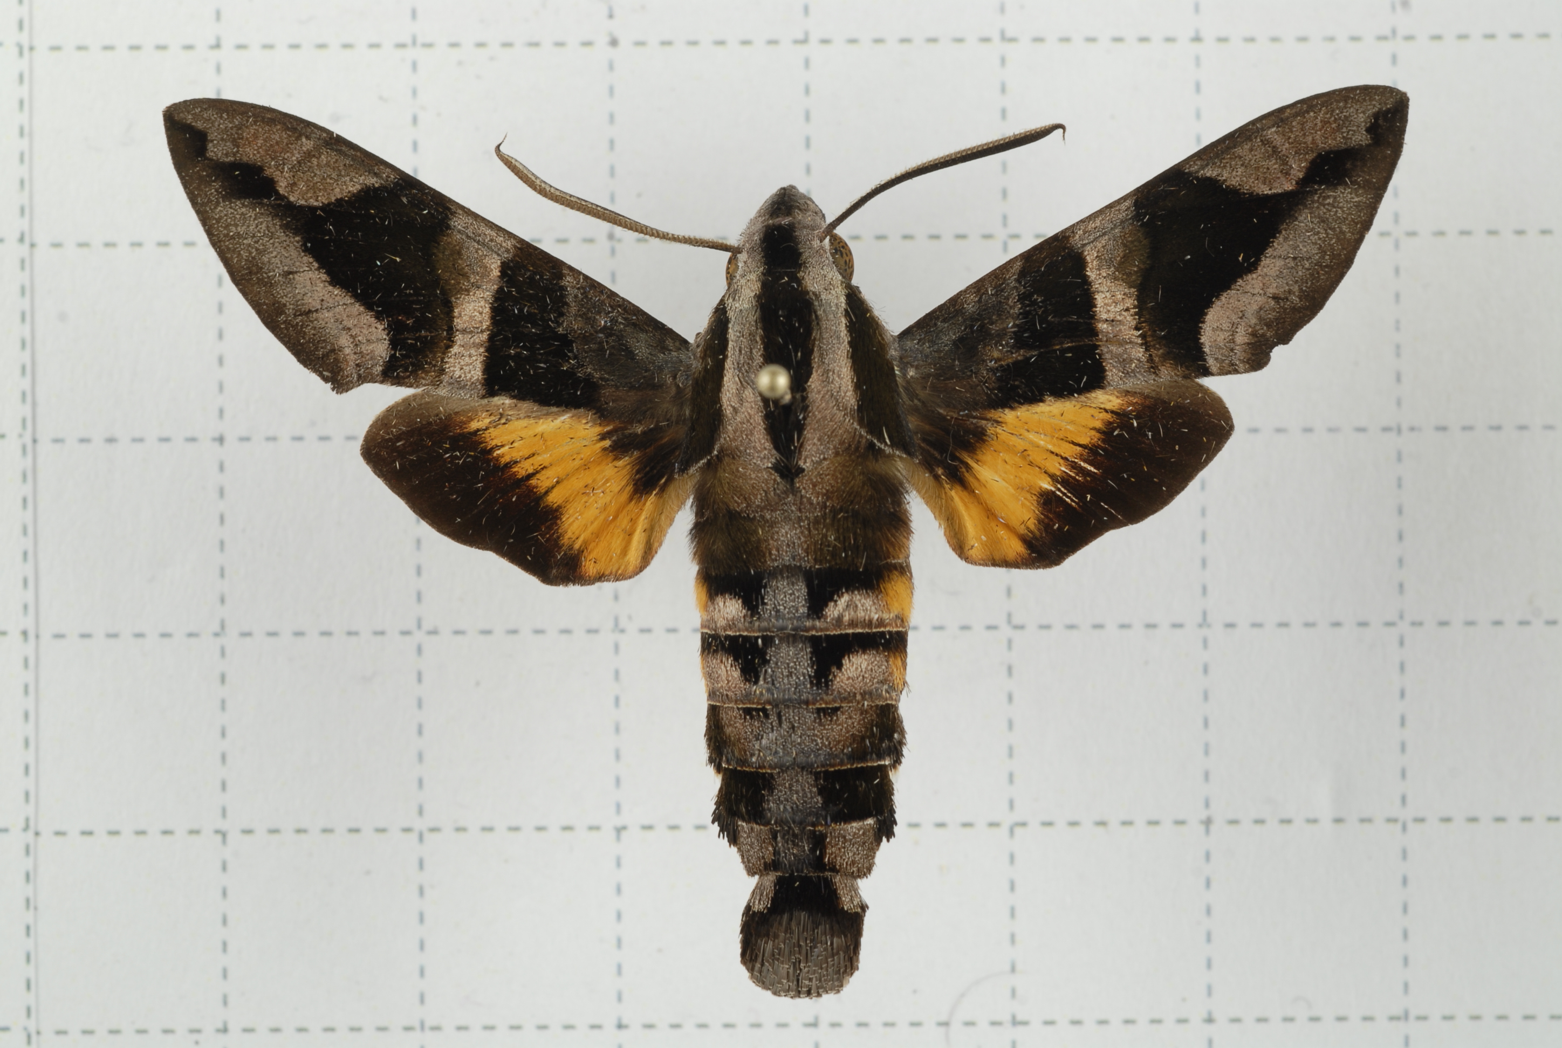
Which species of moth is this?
Macroglossum mitchellii imperator
